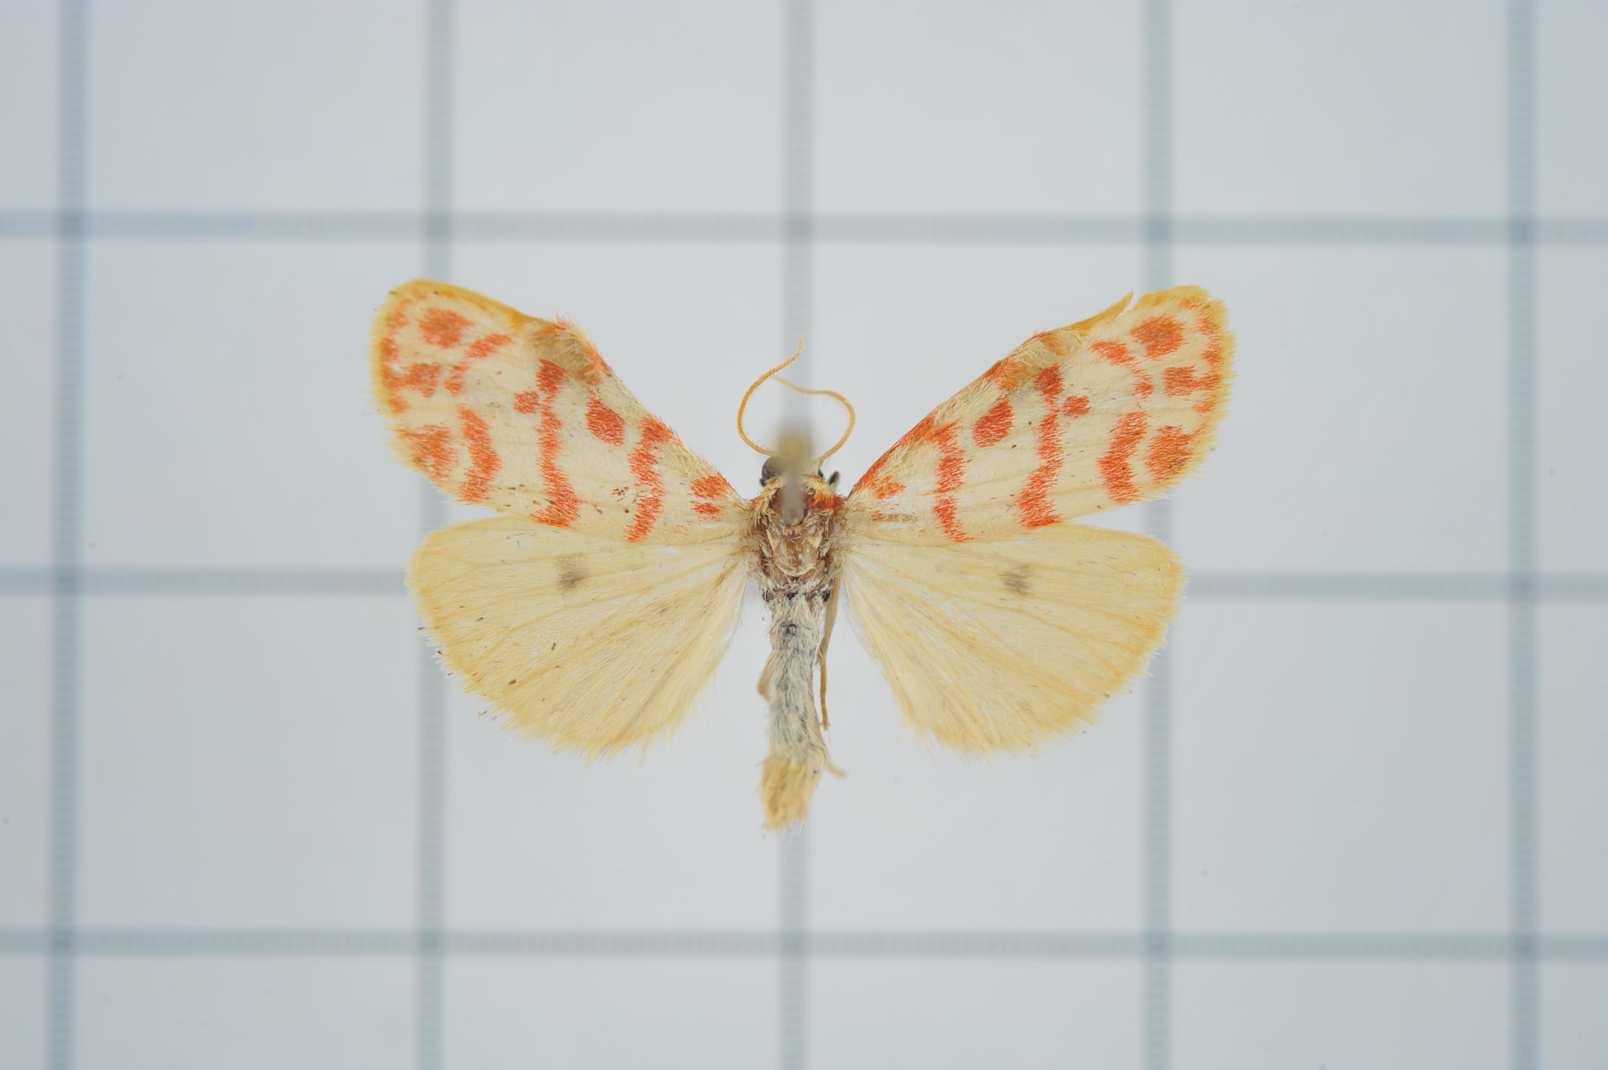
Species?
Nephelomilta pusilla
